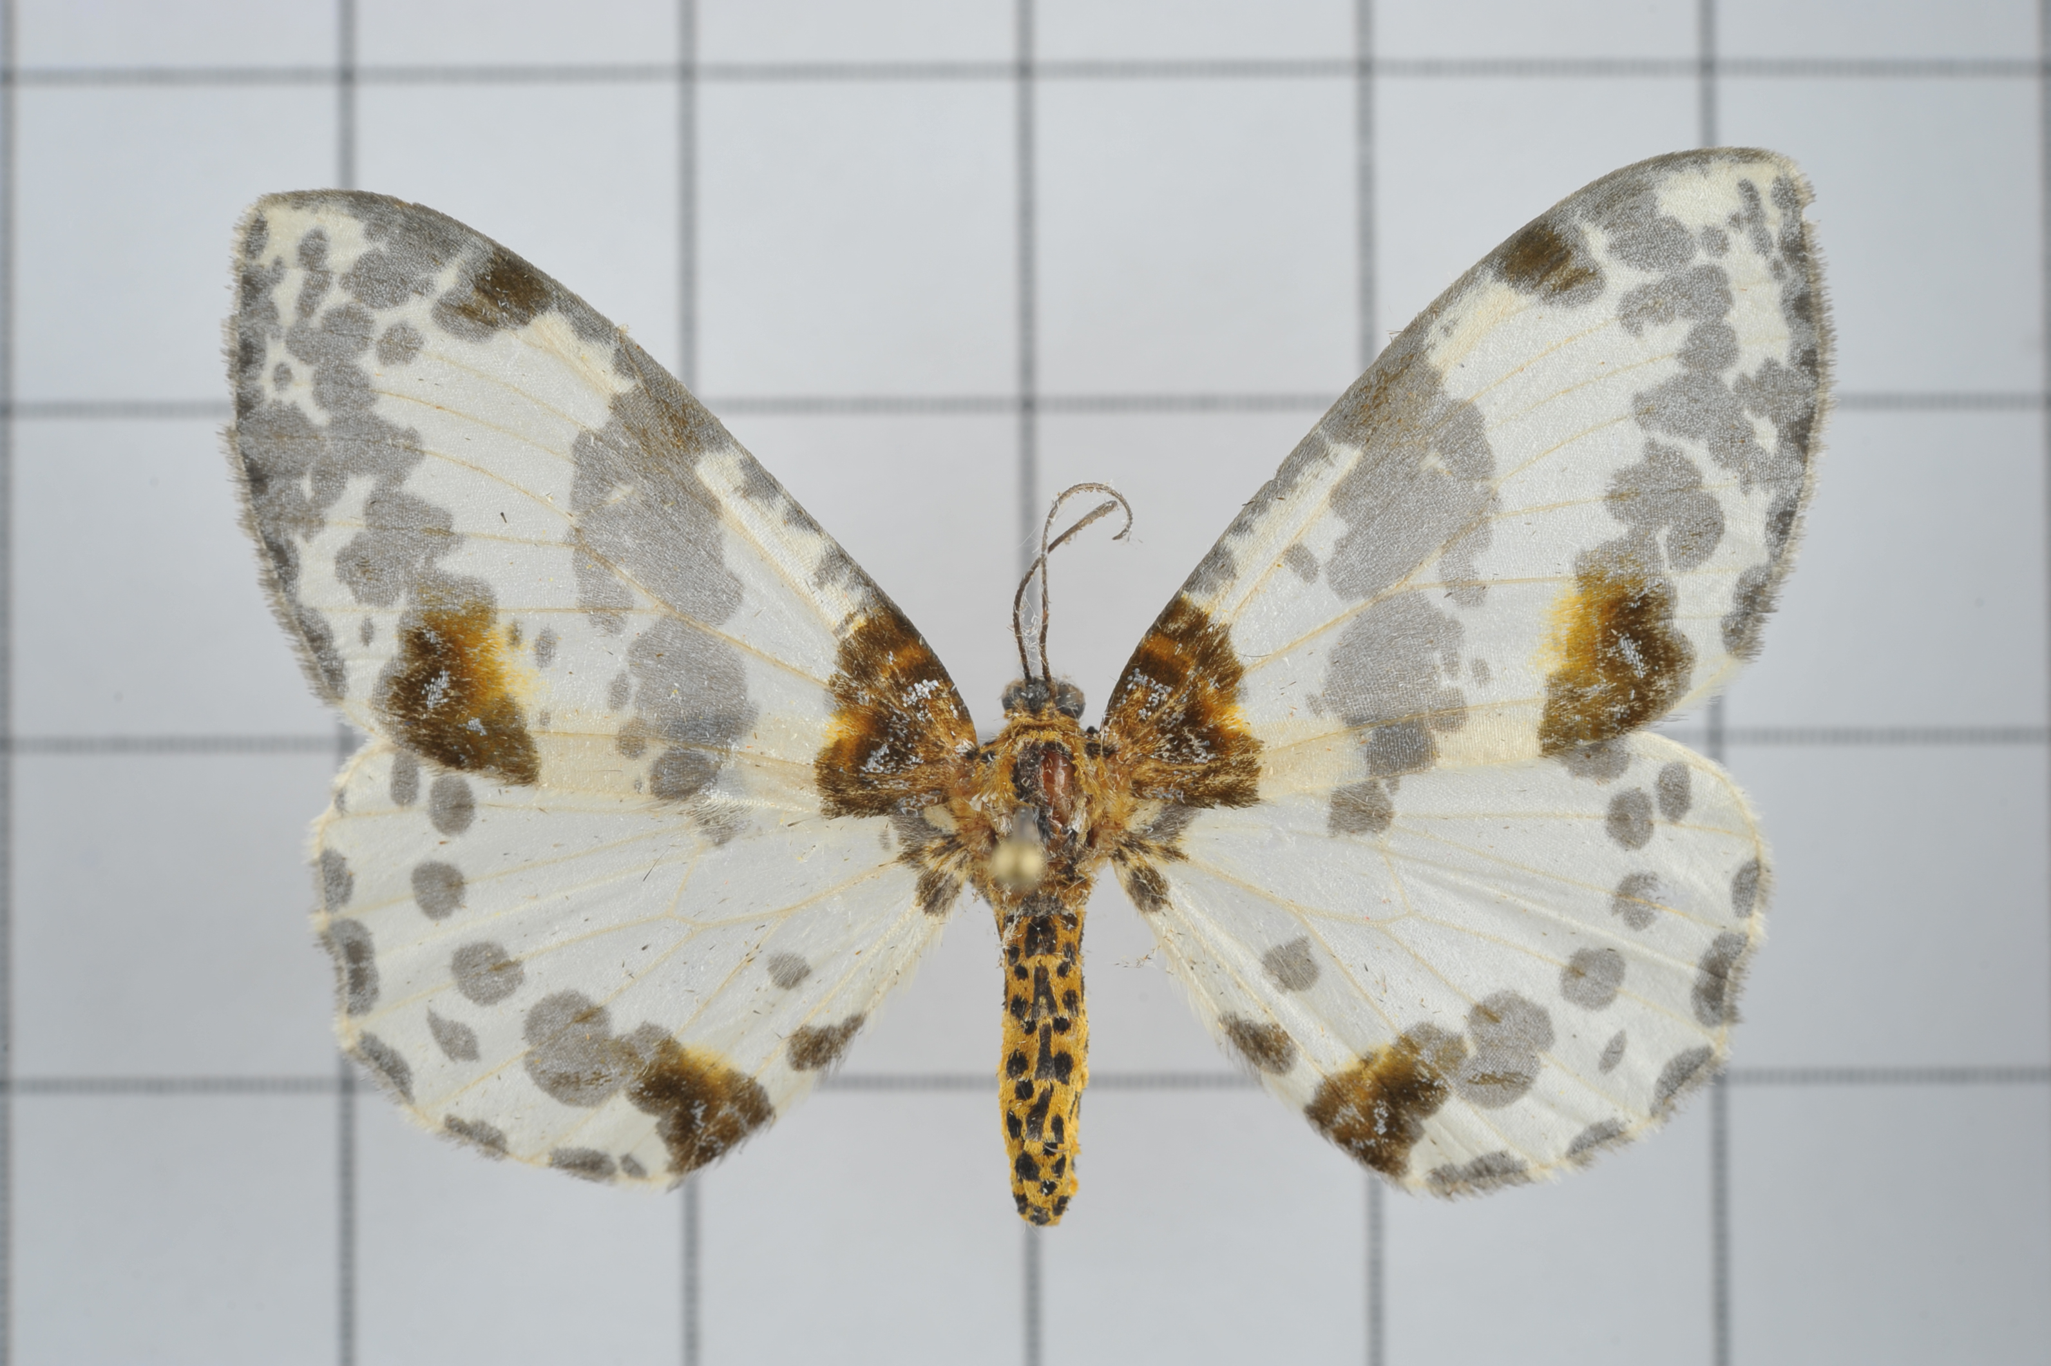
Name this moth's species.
Abraxas adilluminata
